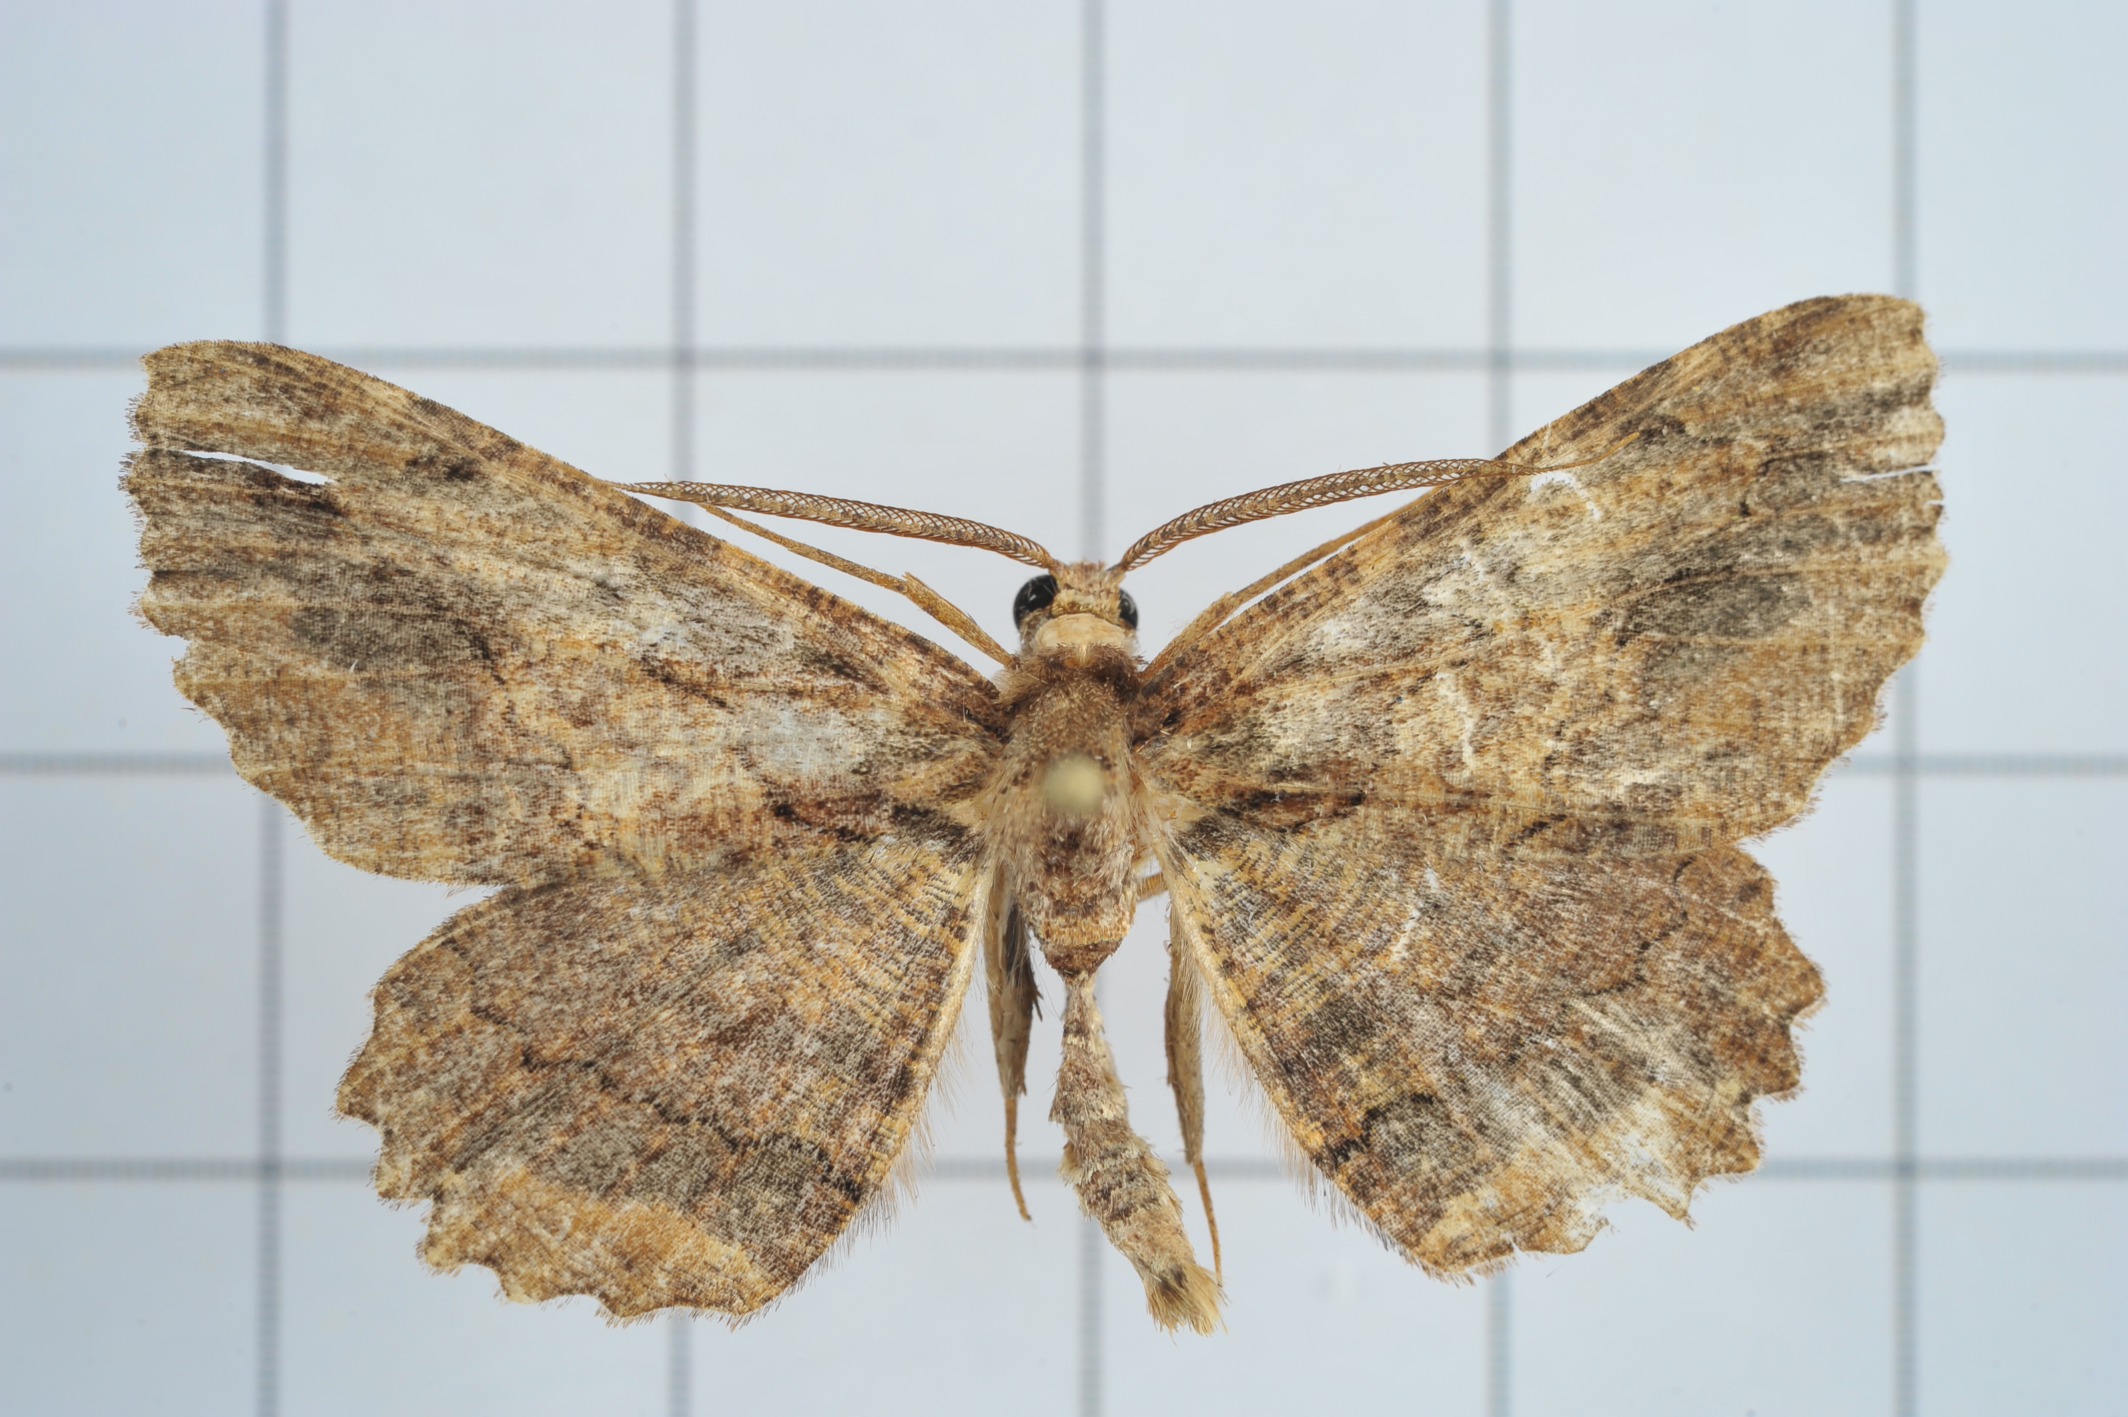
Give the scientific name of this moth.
Menophra anaplagiata
